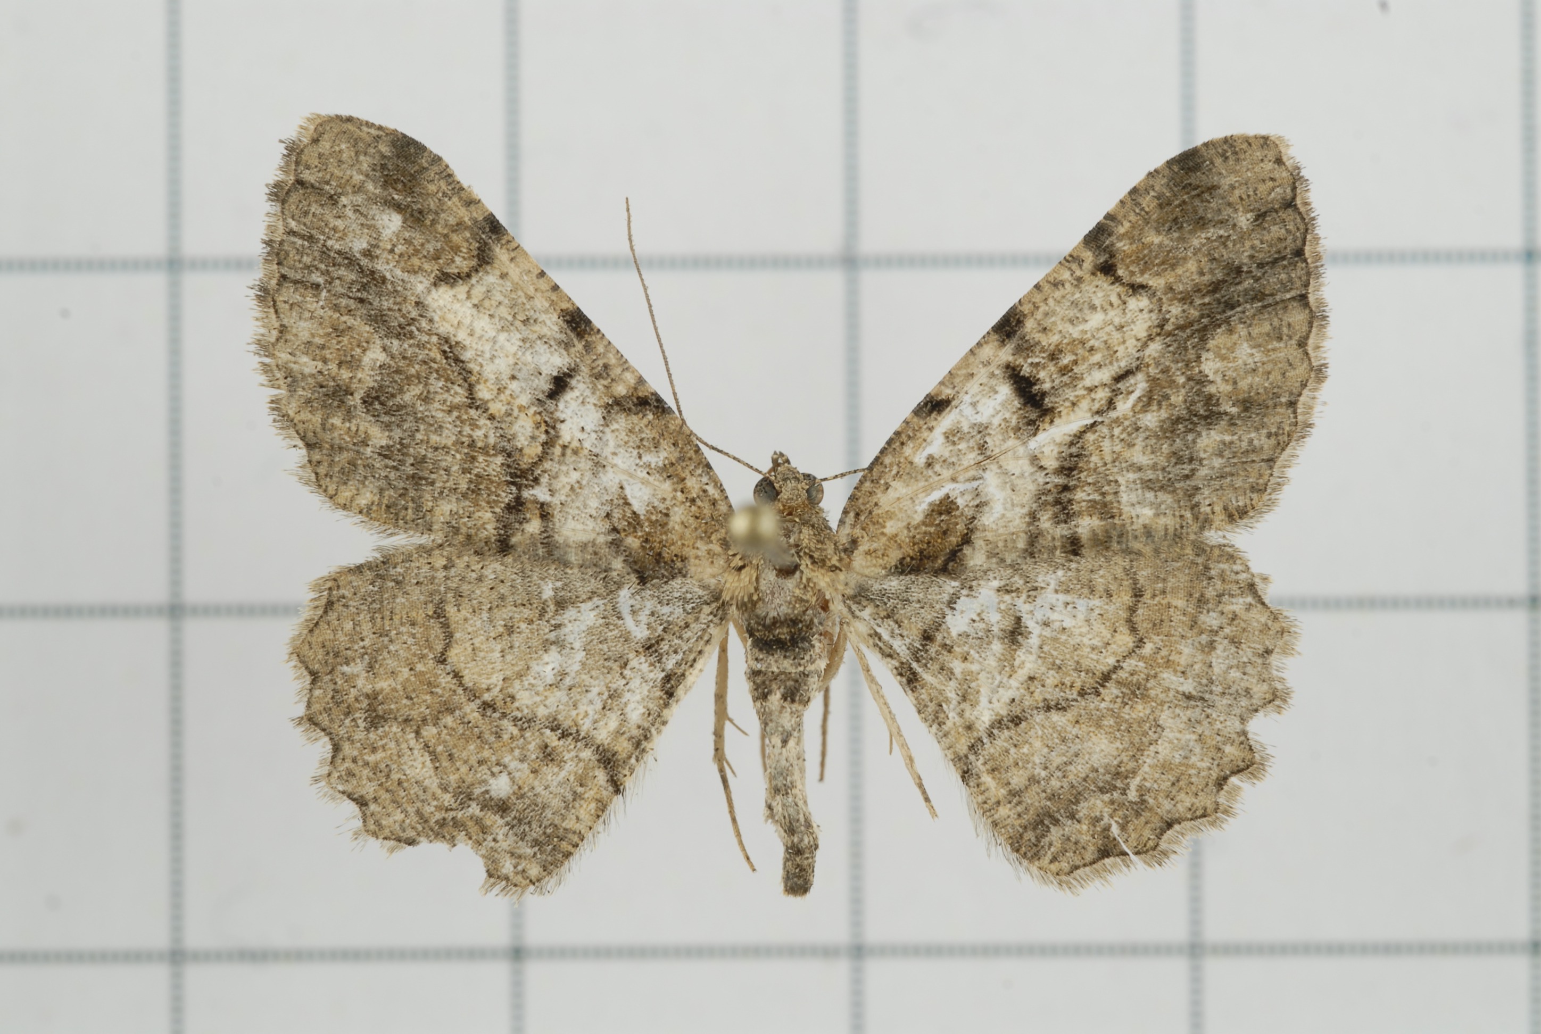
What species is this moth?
Psilalcis pulveraria
